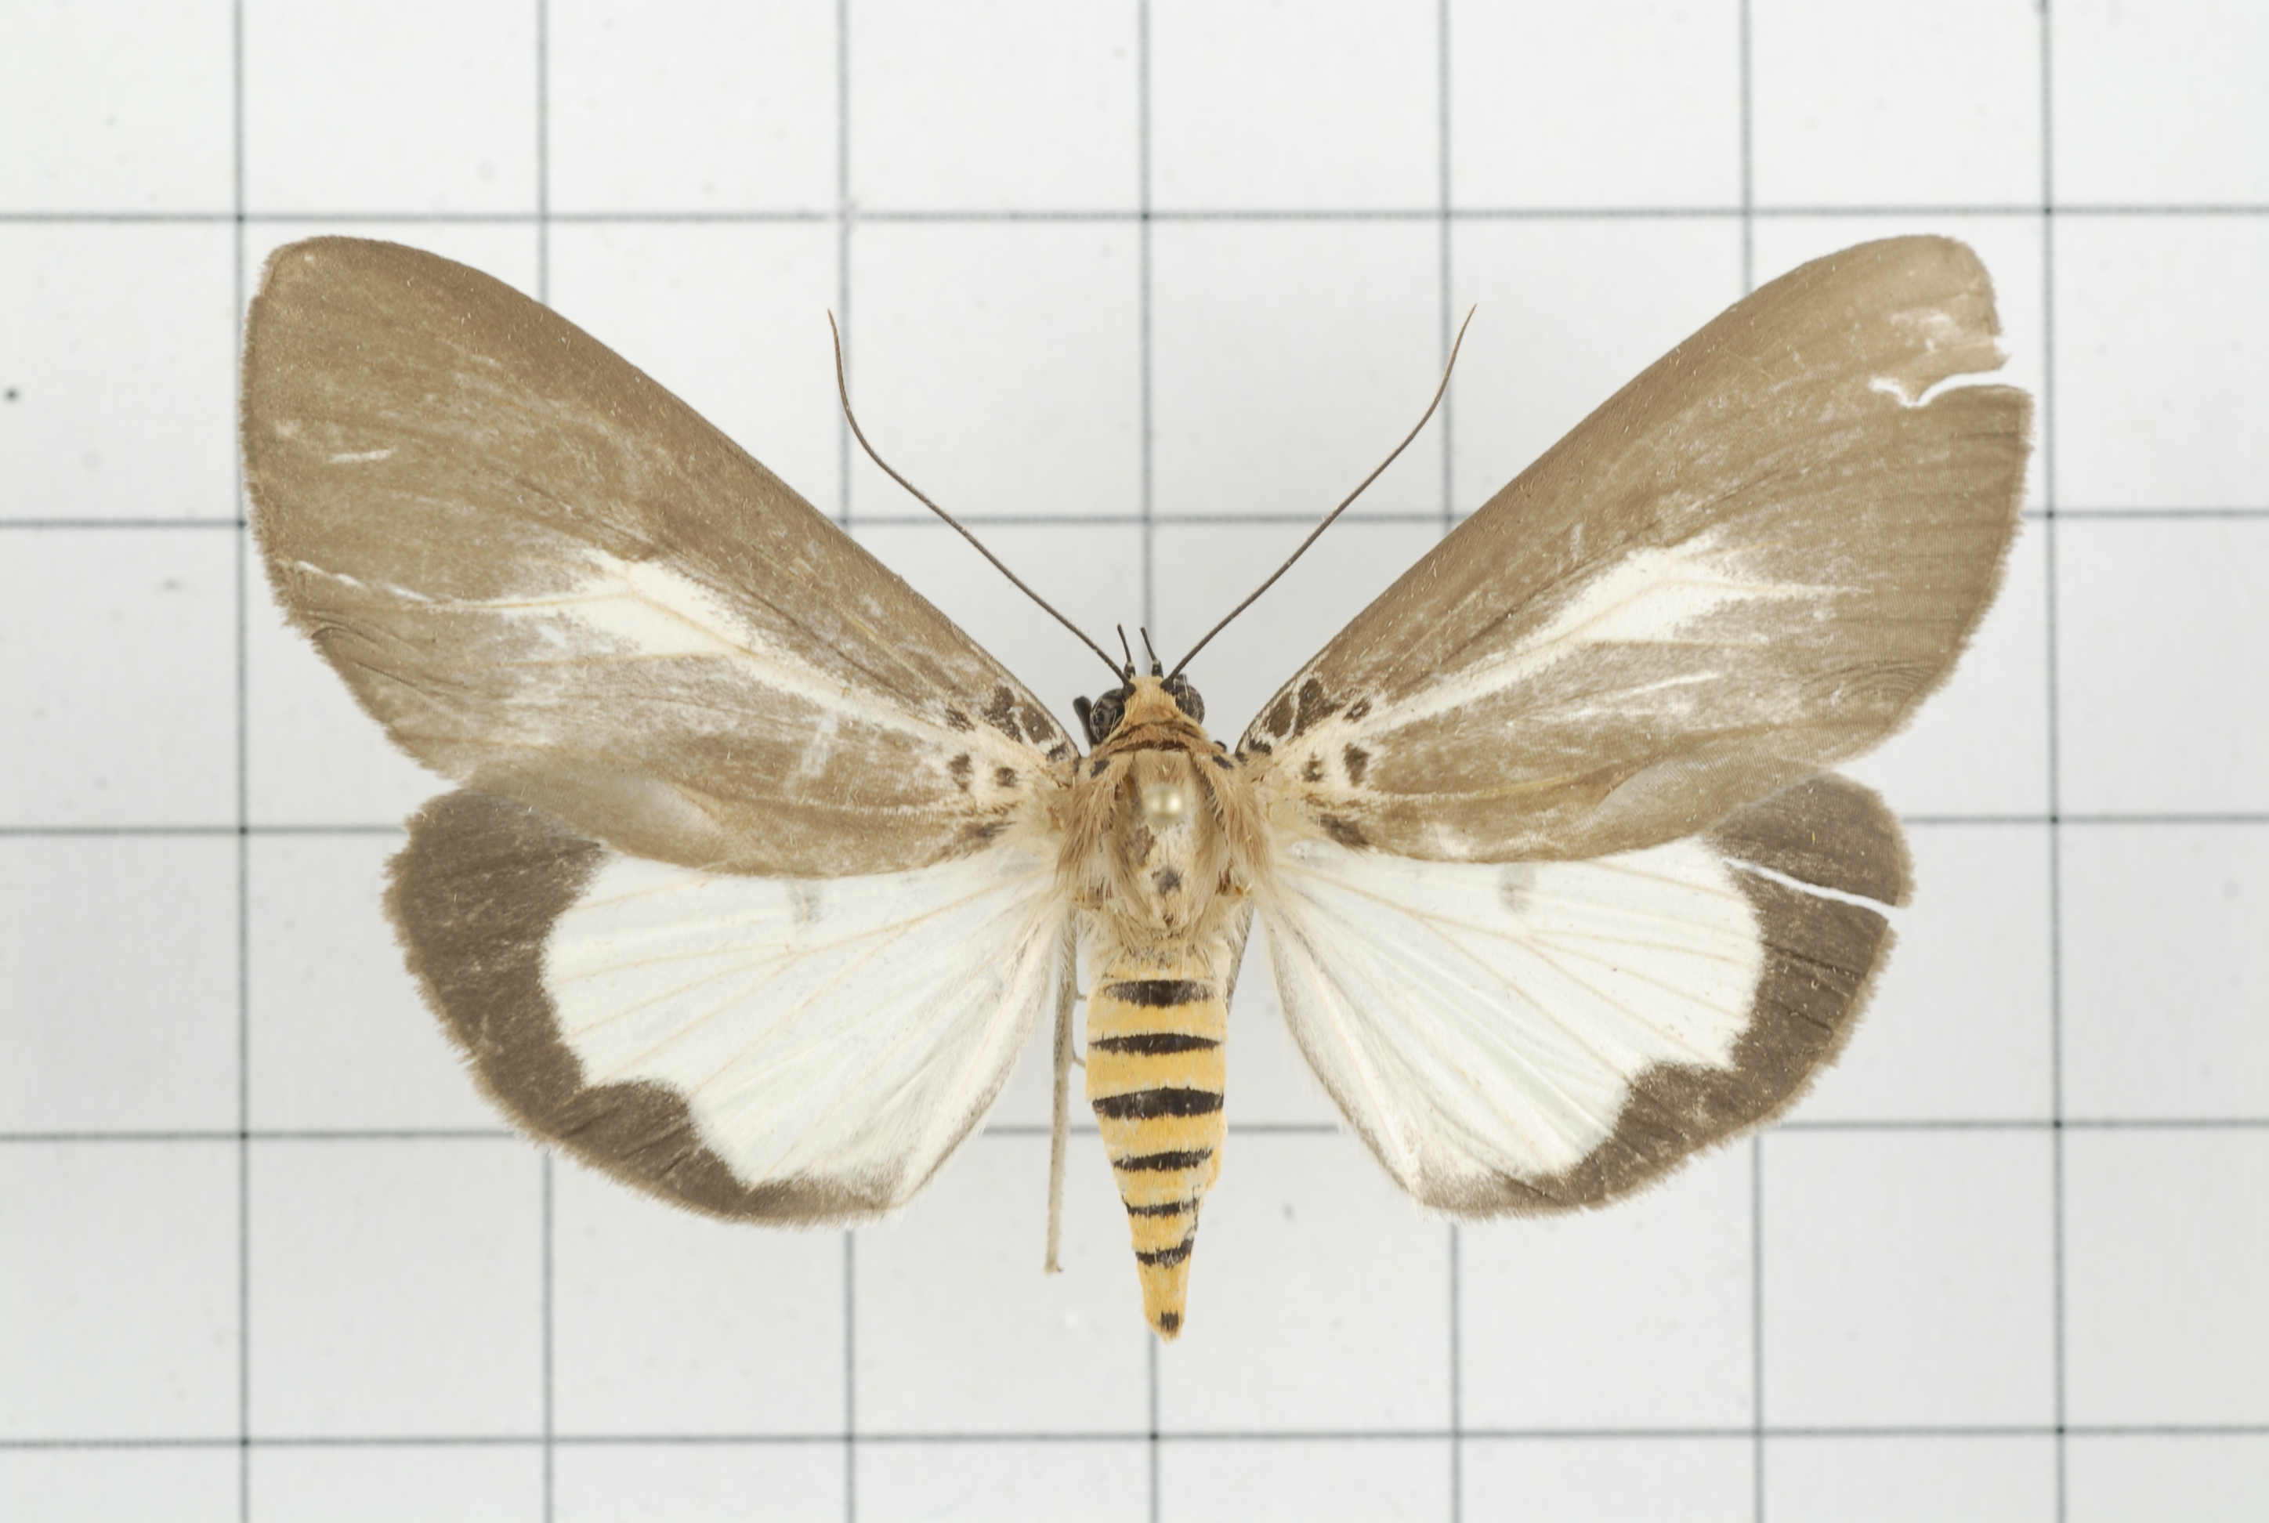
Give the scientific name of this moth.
Asota heliconia zebrina
